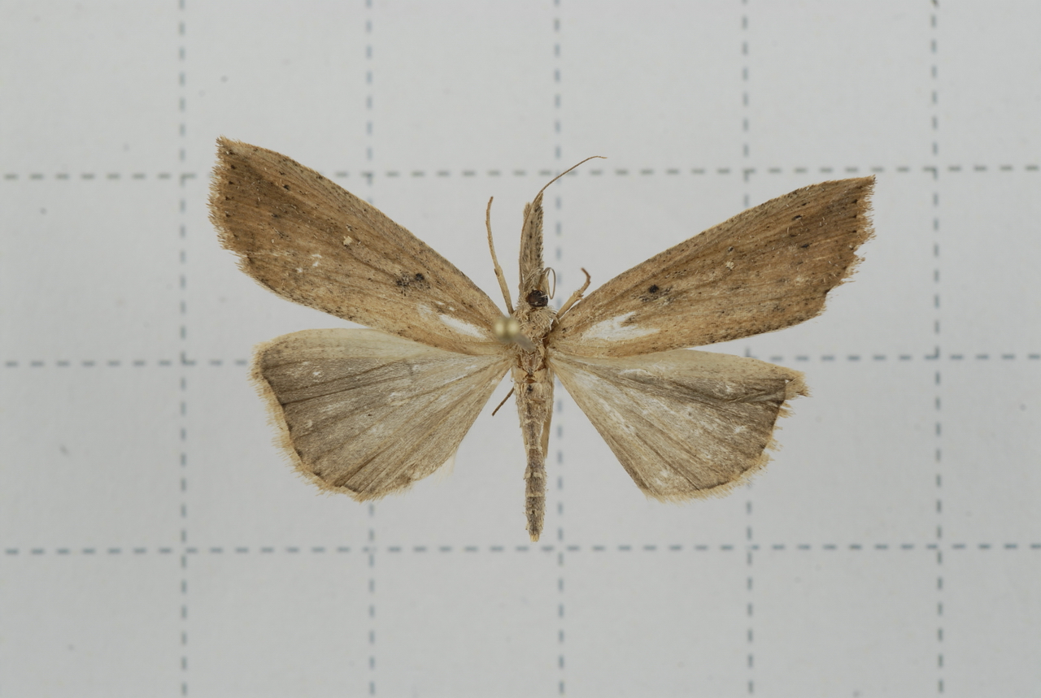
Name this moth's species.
Hypena longipennis
